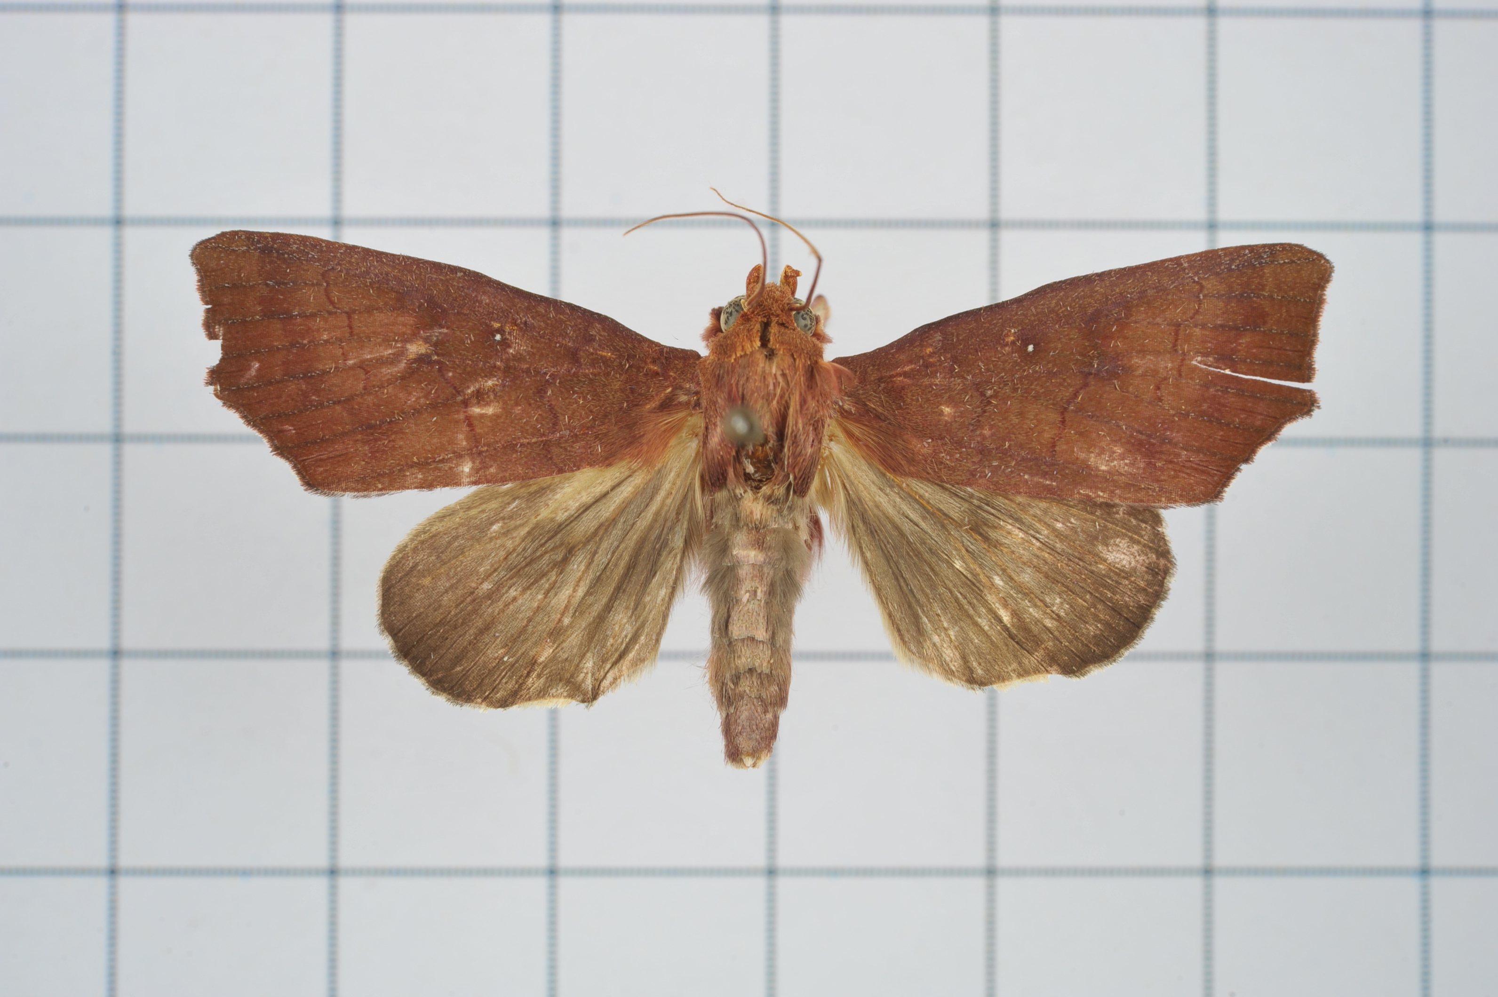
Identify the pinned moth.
Rusicada privata
